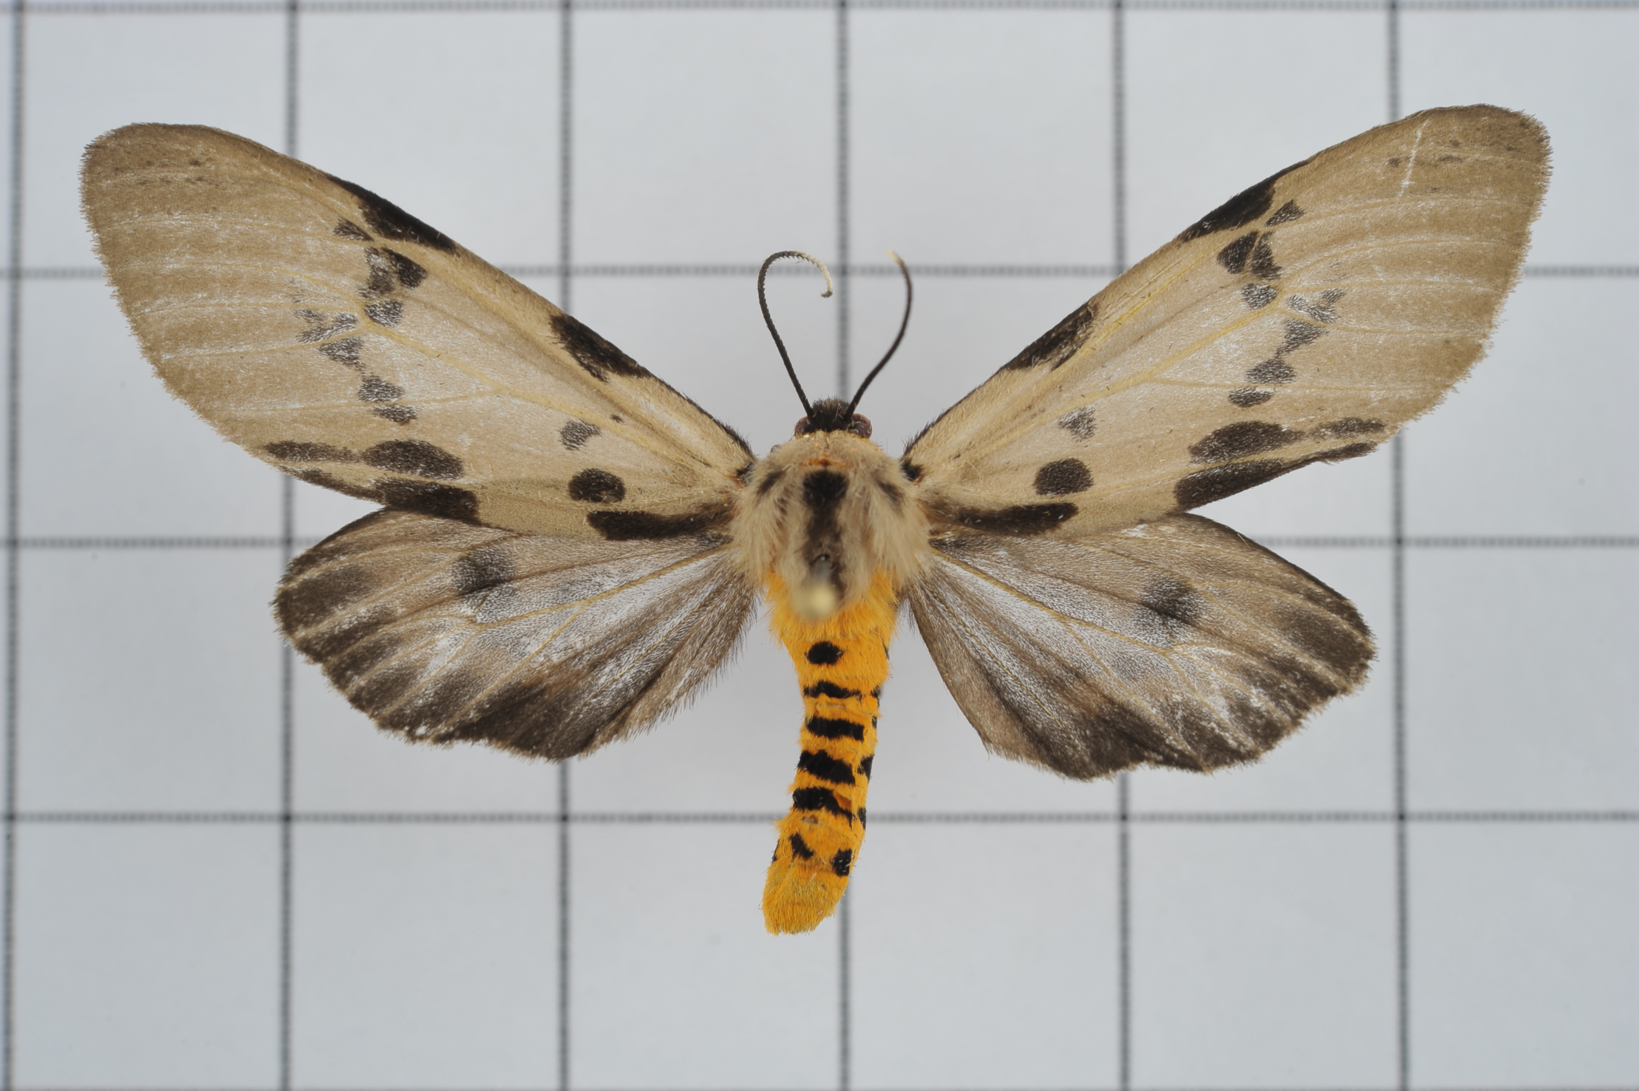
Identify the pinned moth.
Amsactoides solitaria
